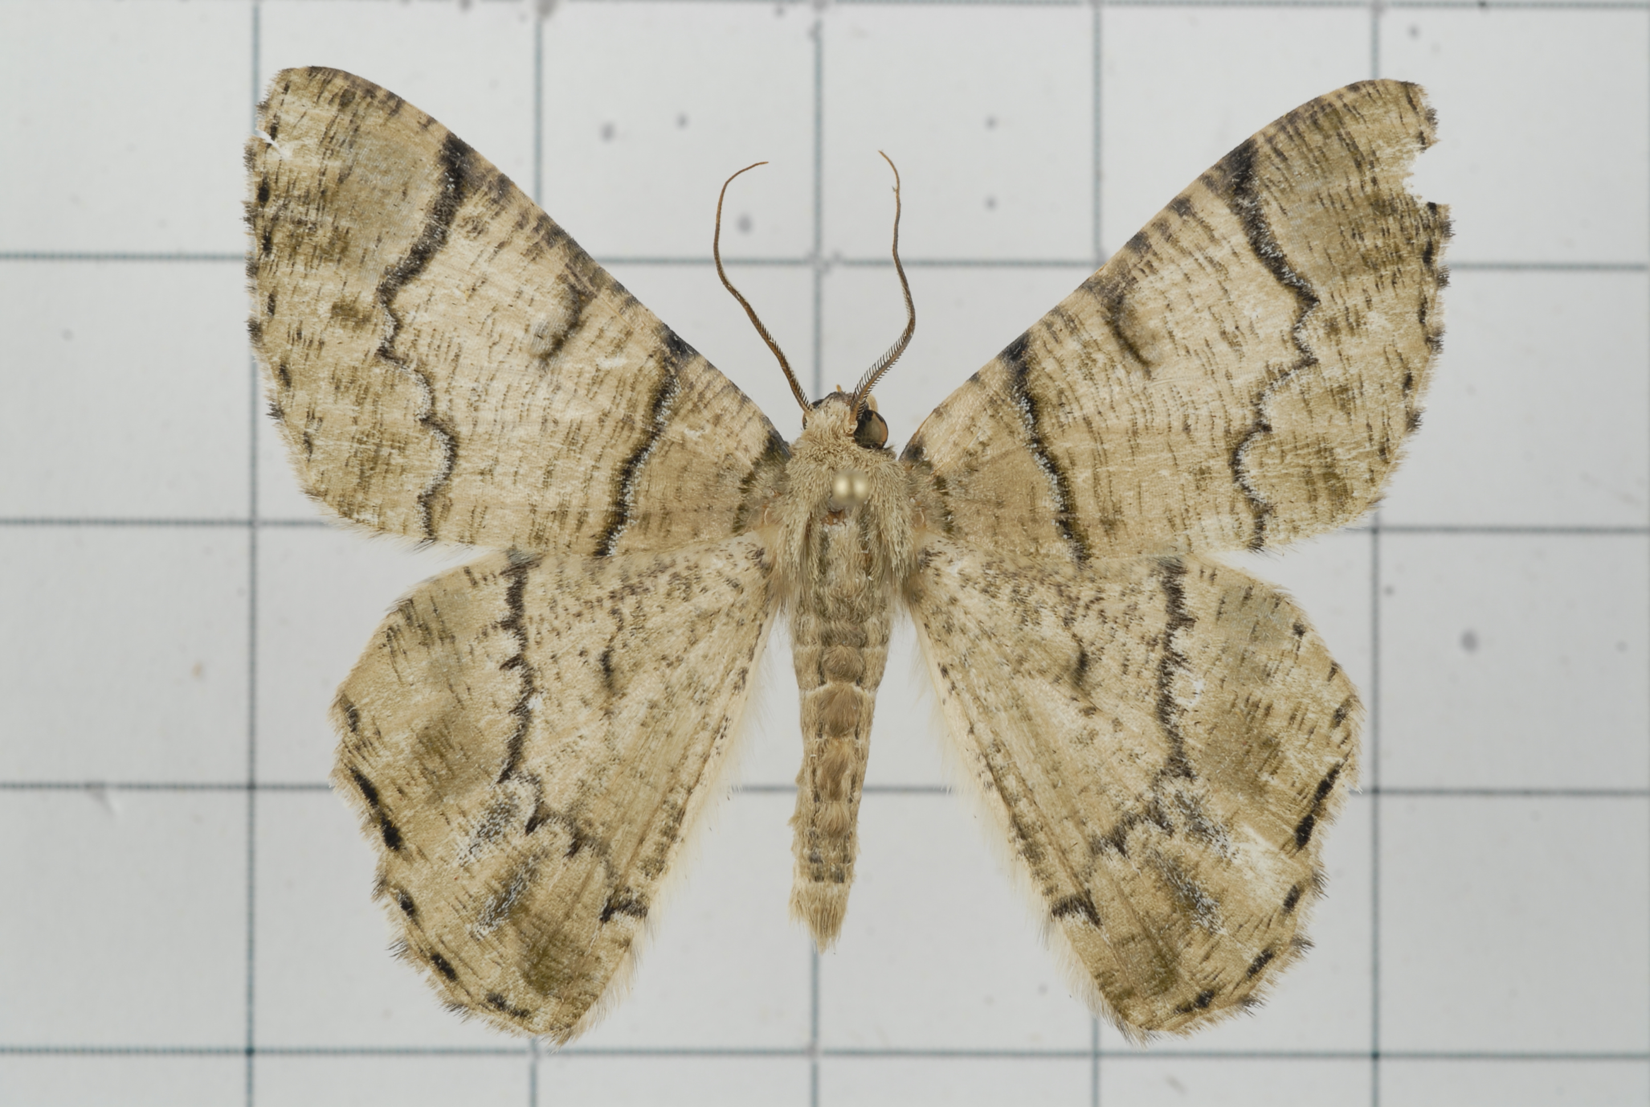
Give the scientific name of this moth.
Lophophelma iterans onerosus
